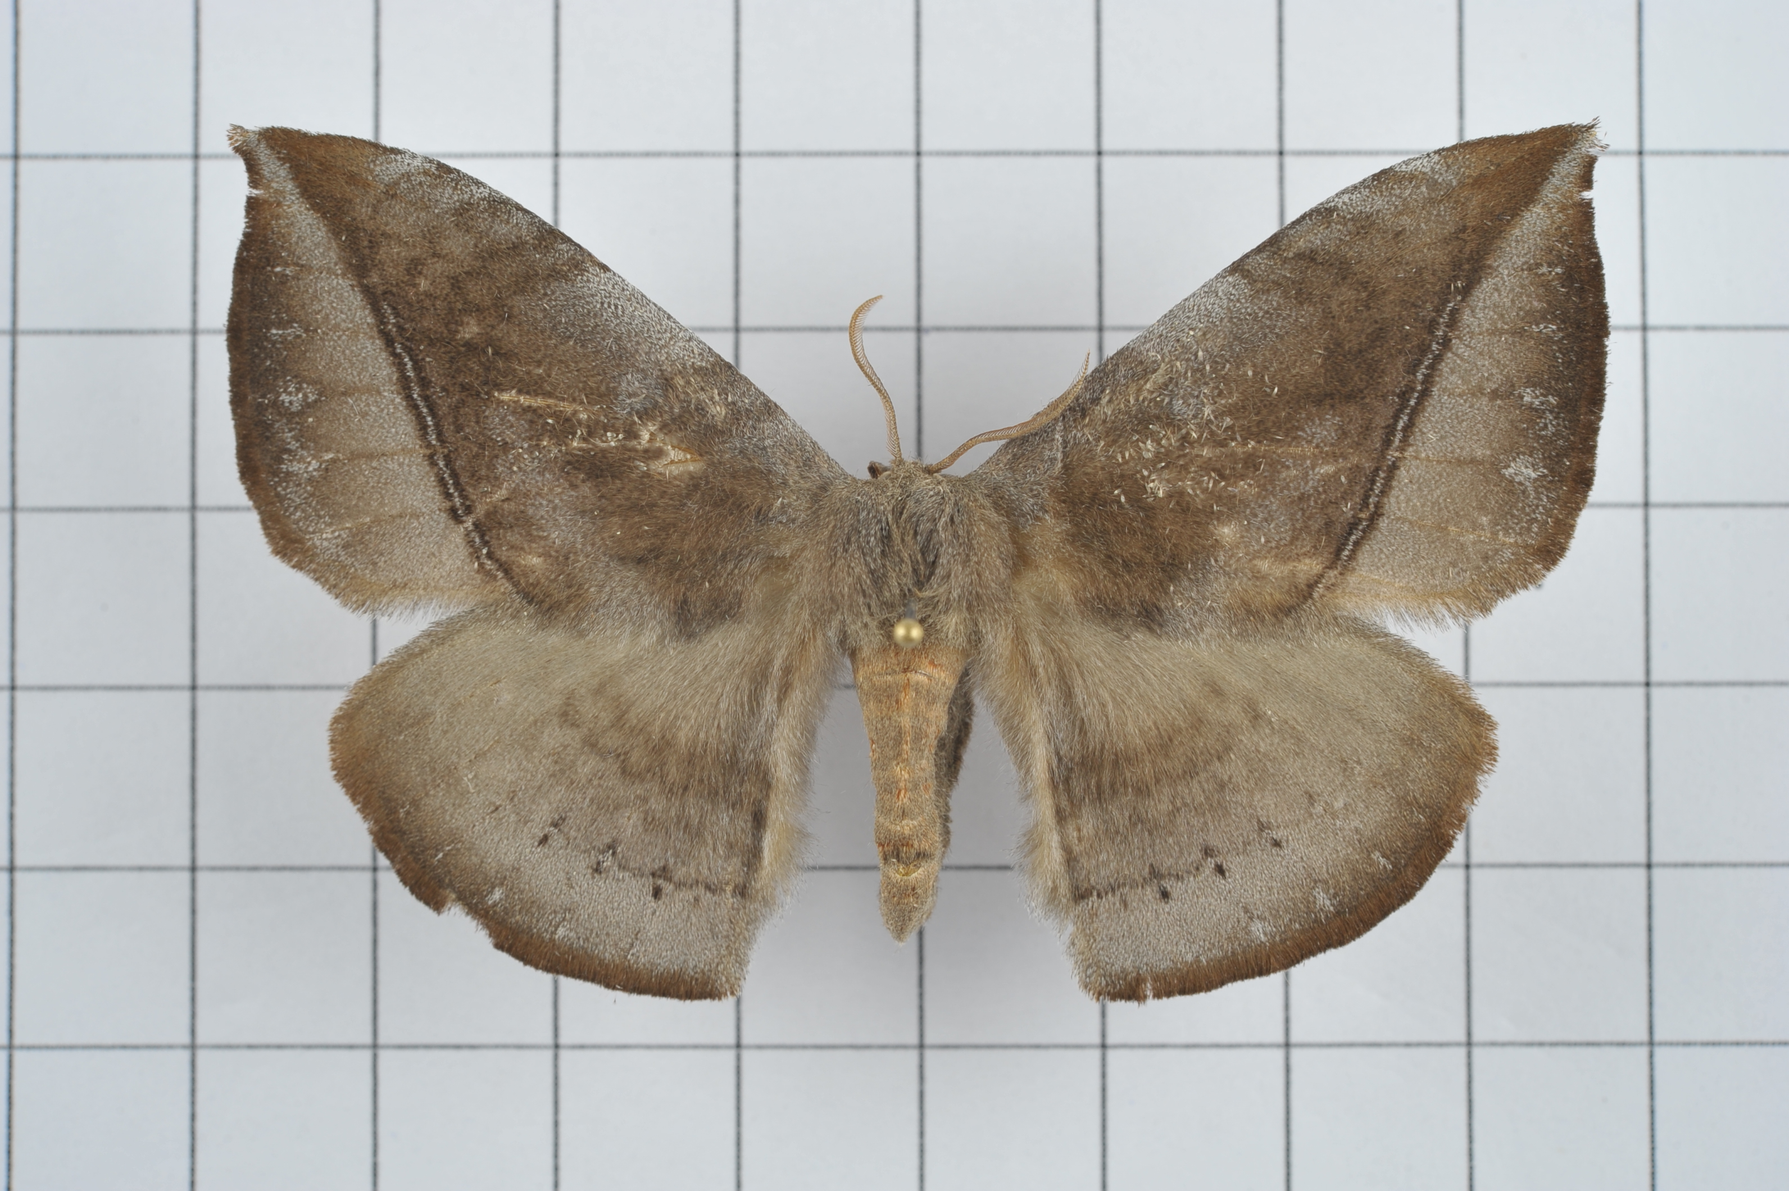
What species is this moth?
Ganisa formosicola
